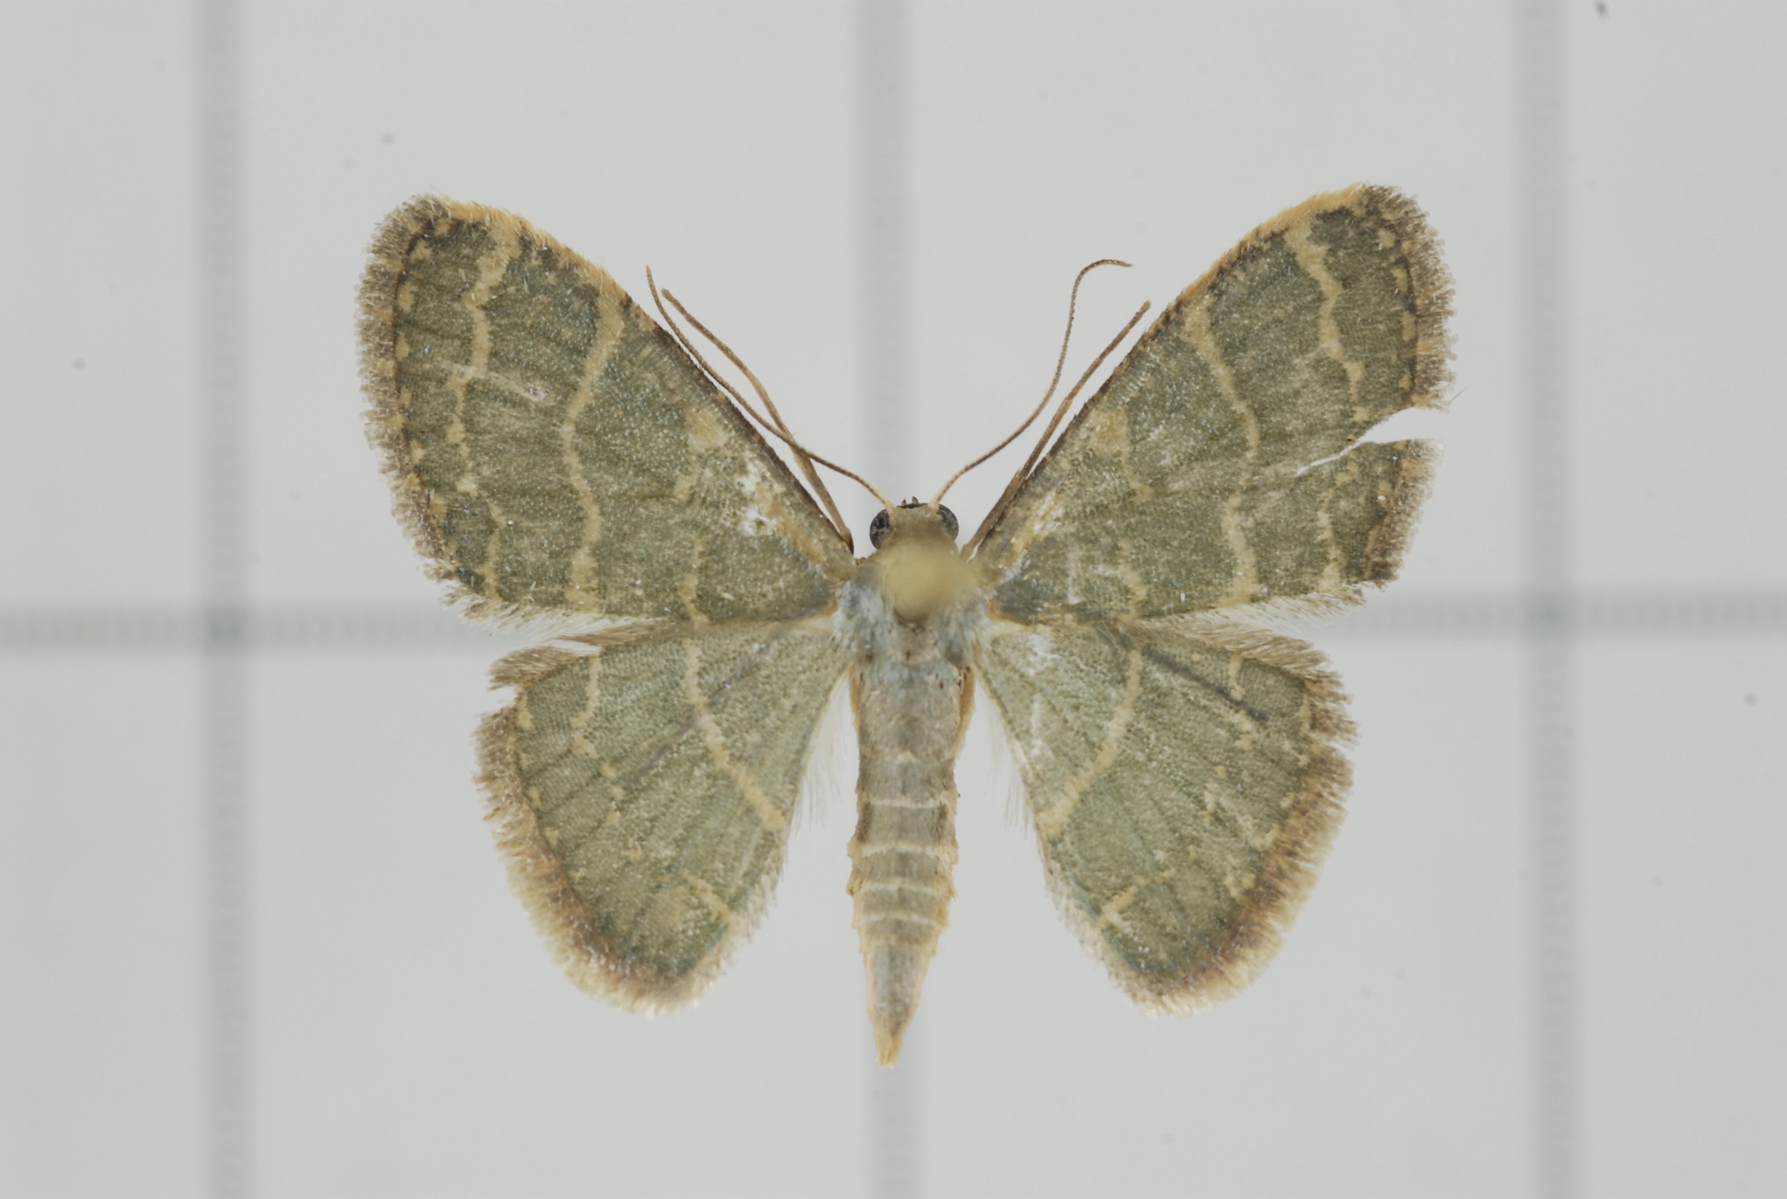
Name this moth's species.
Lophophleps purpurea
